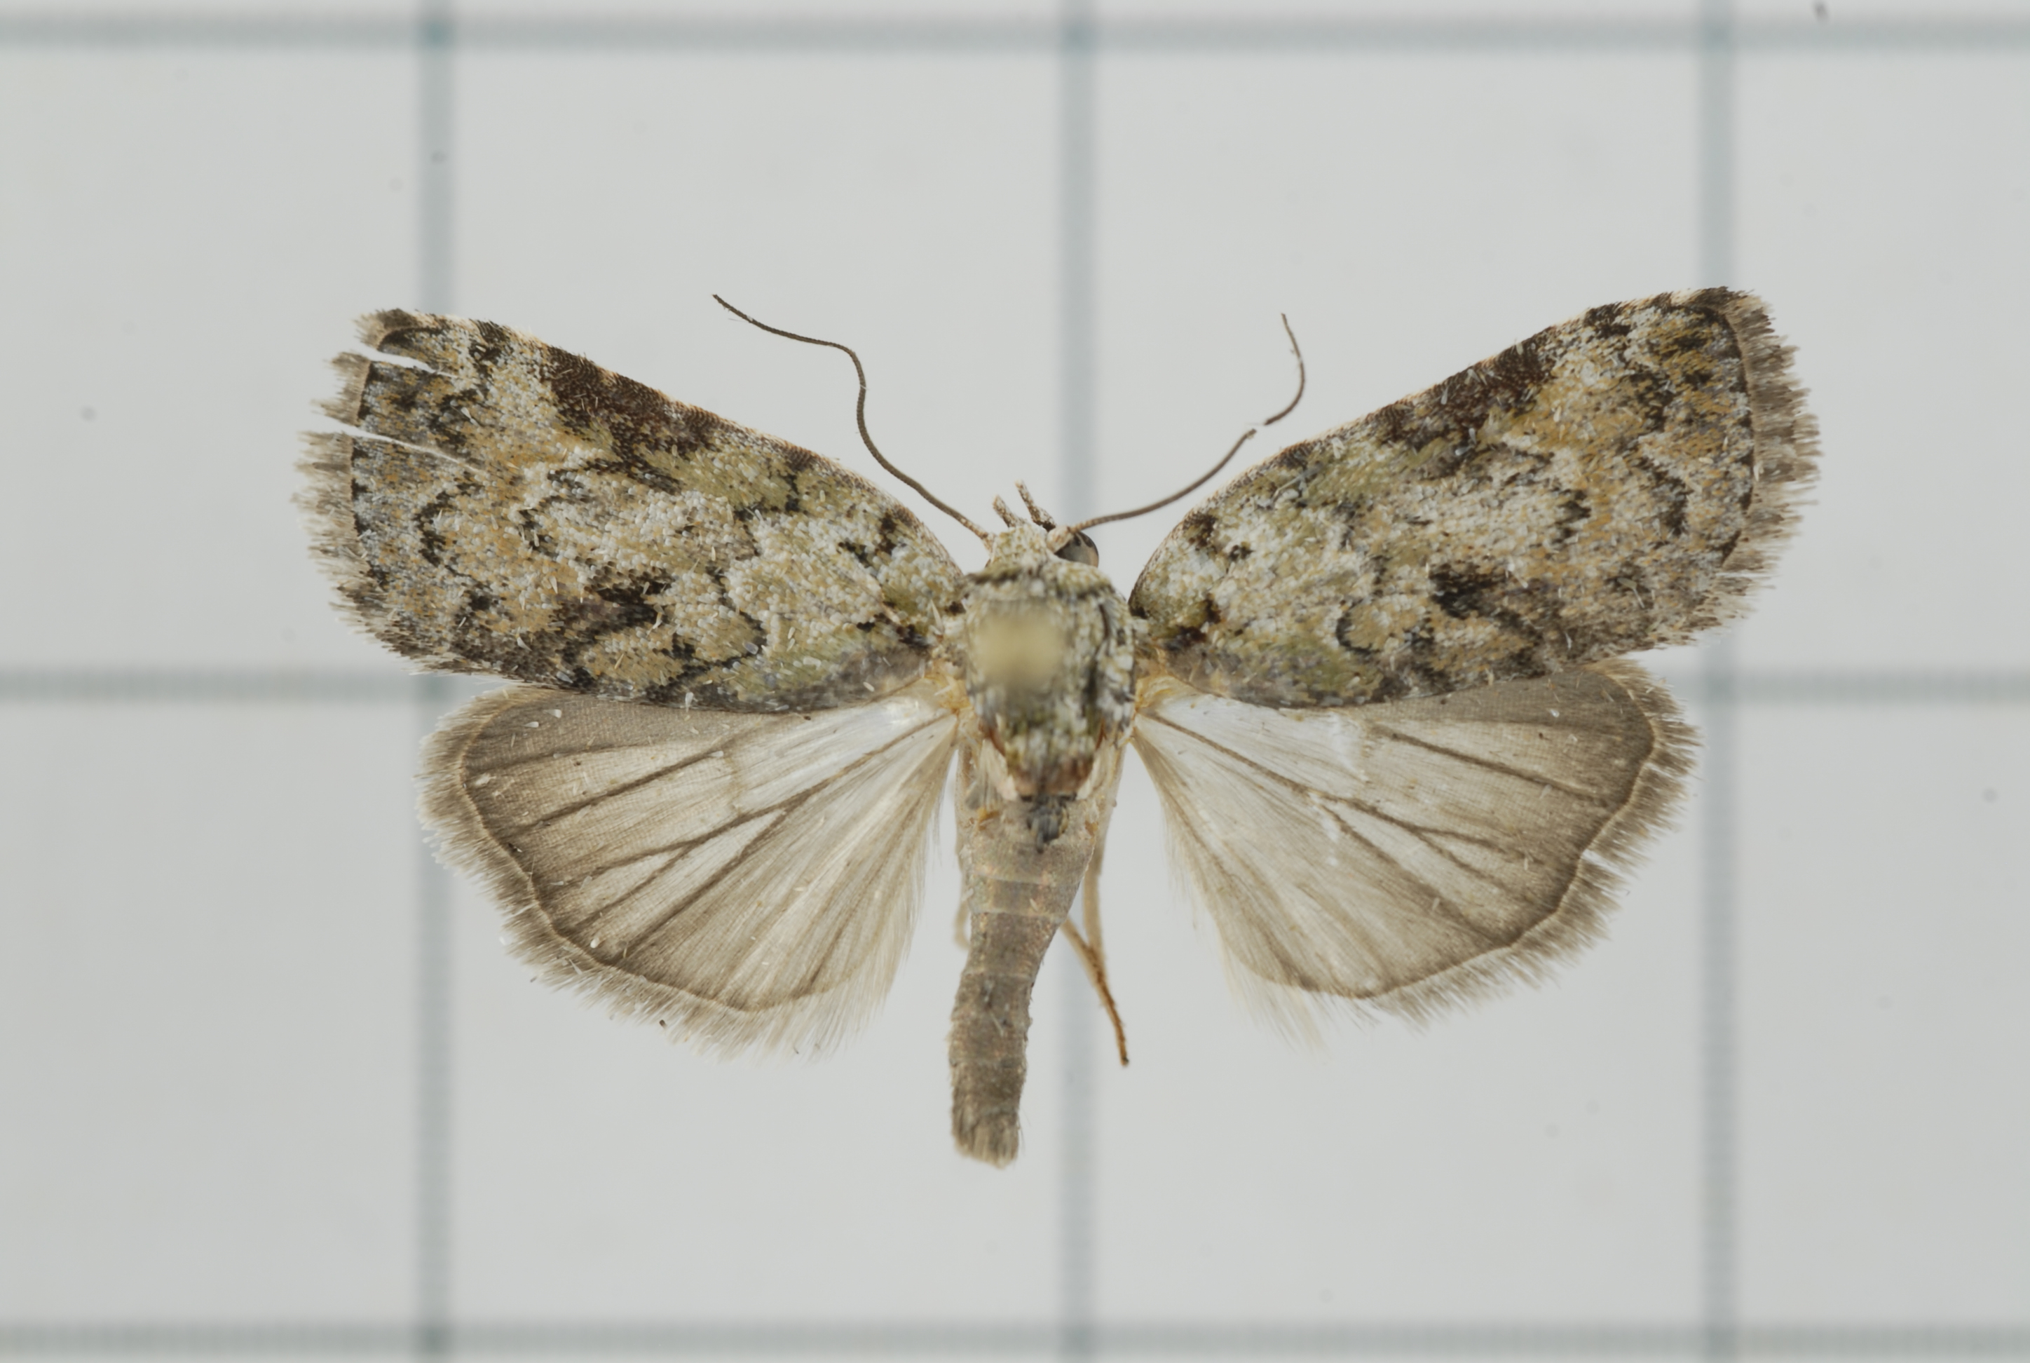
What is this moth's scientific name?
Characoma glaucopasta
